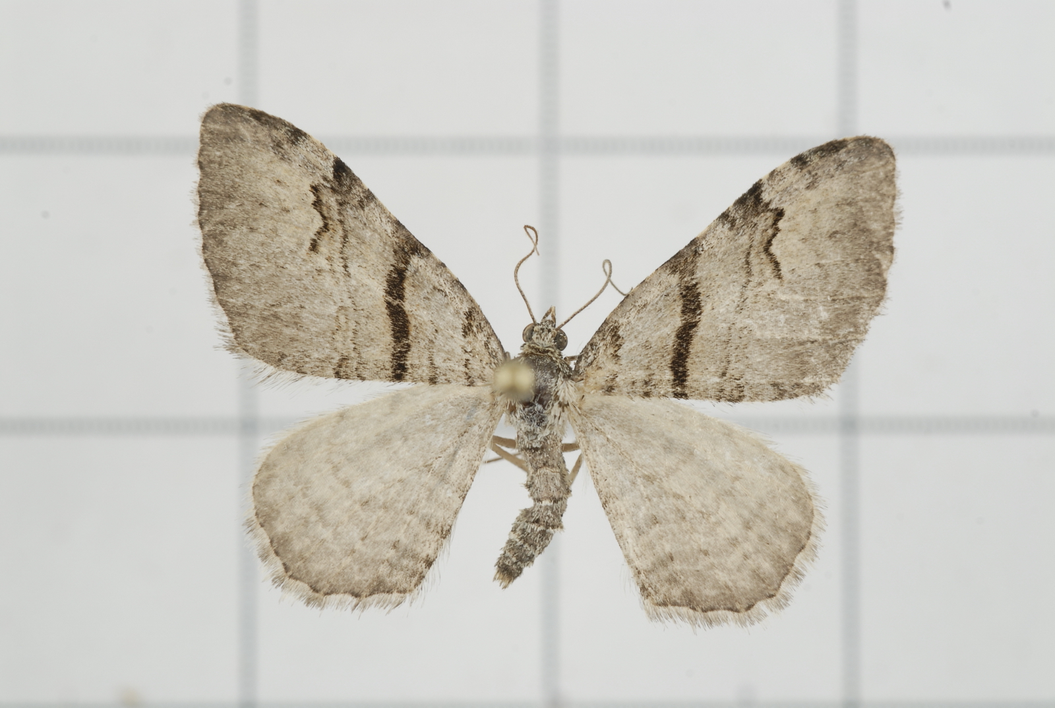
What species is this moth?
Xanthorhoe mediofascia
